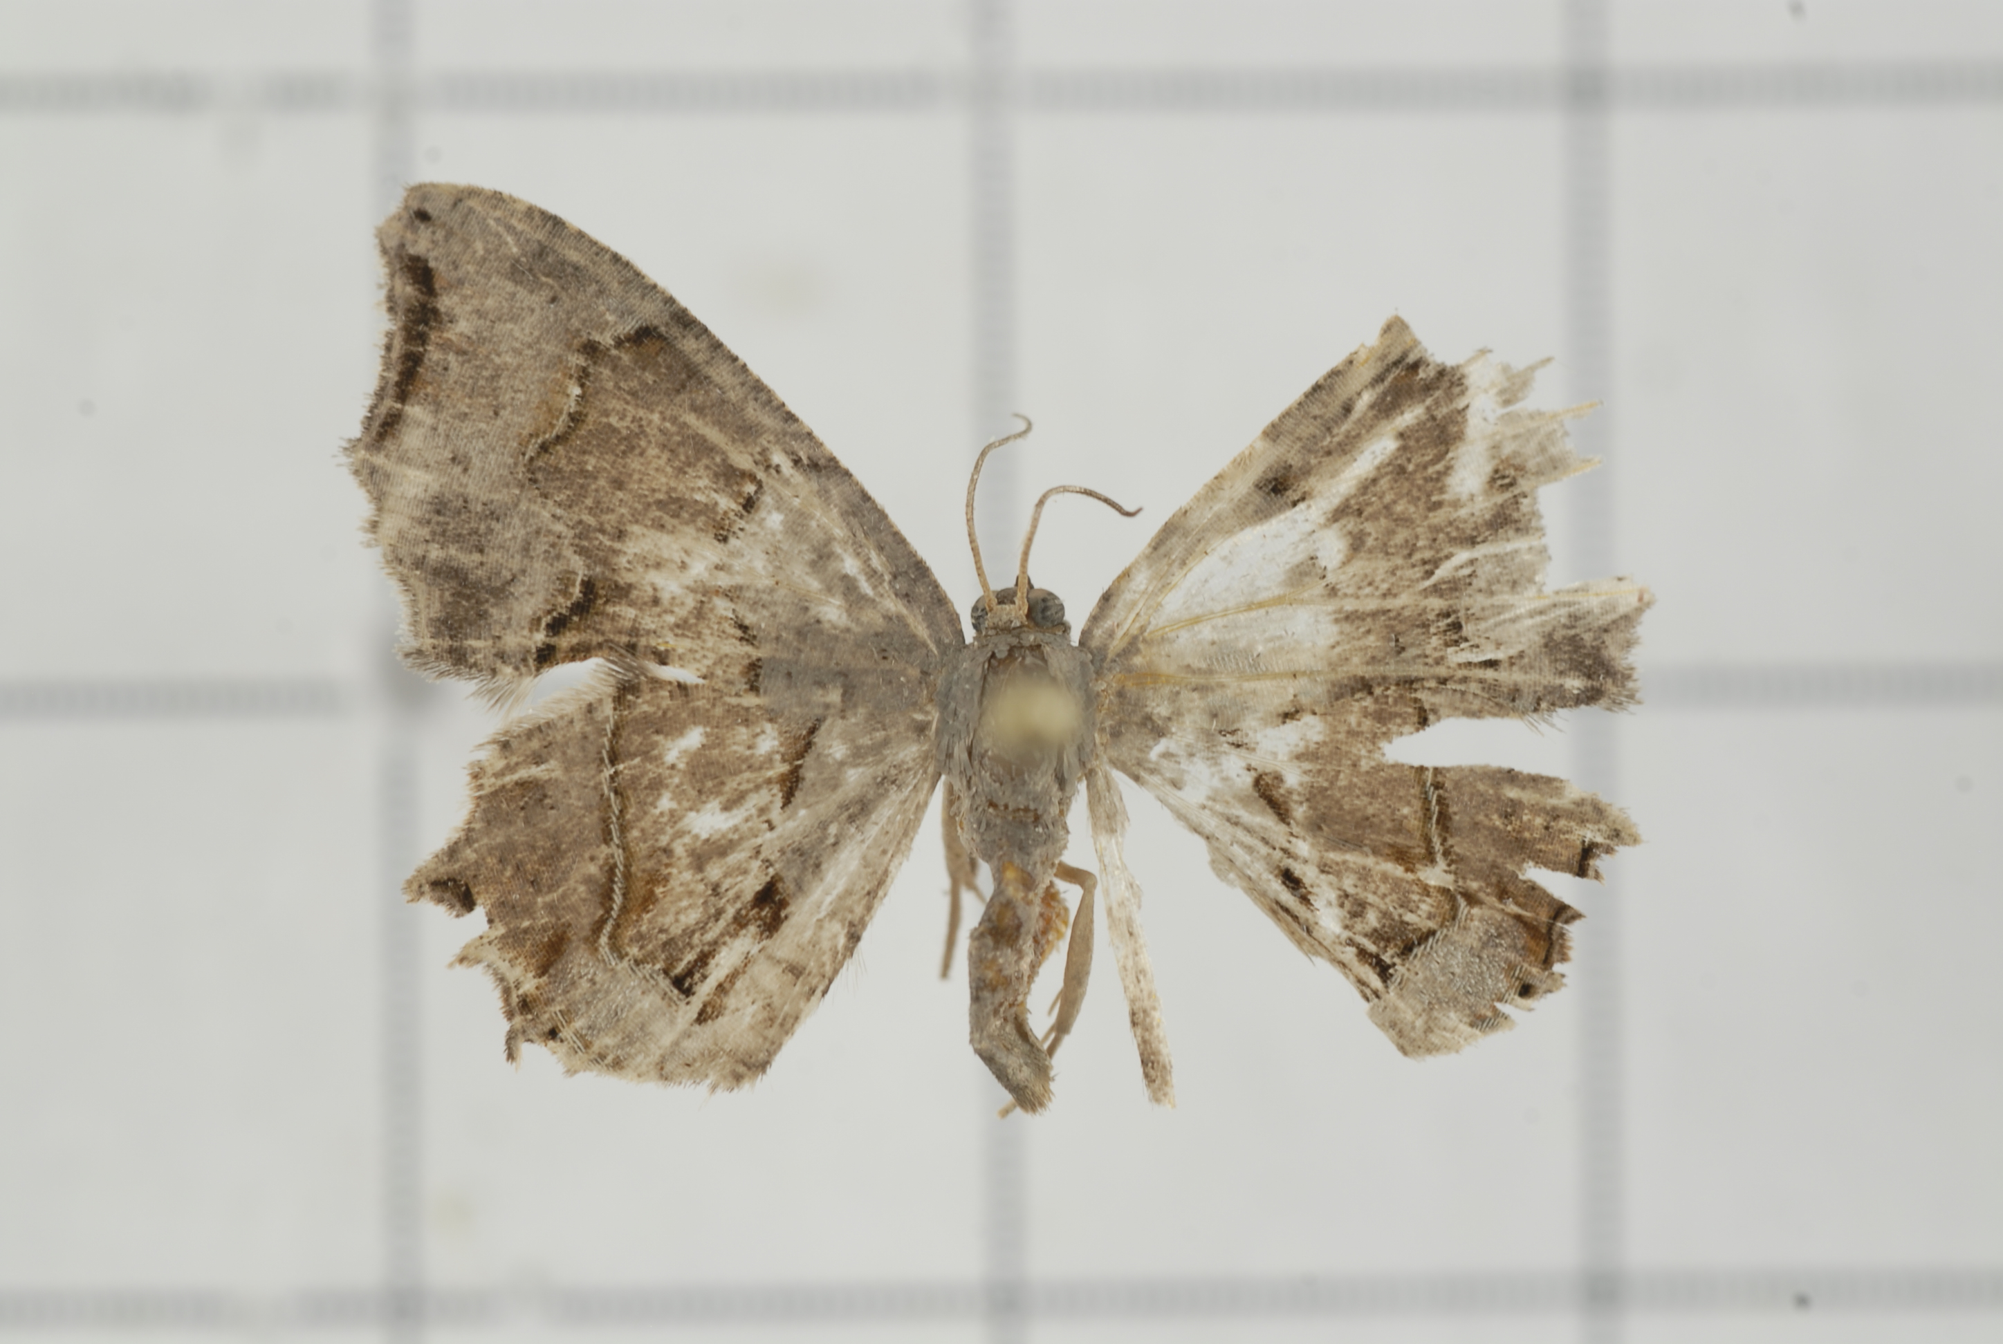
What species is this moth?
Pterotosoma castanea castanea
